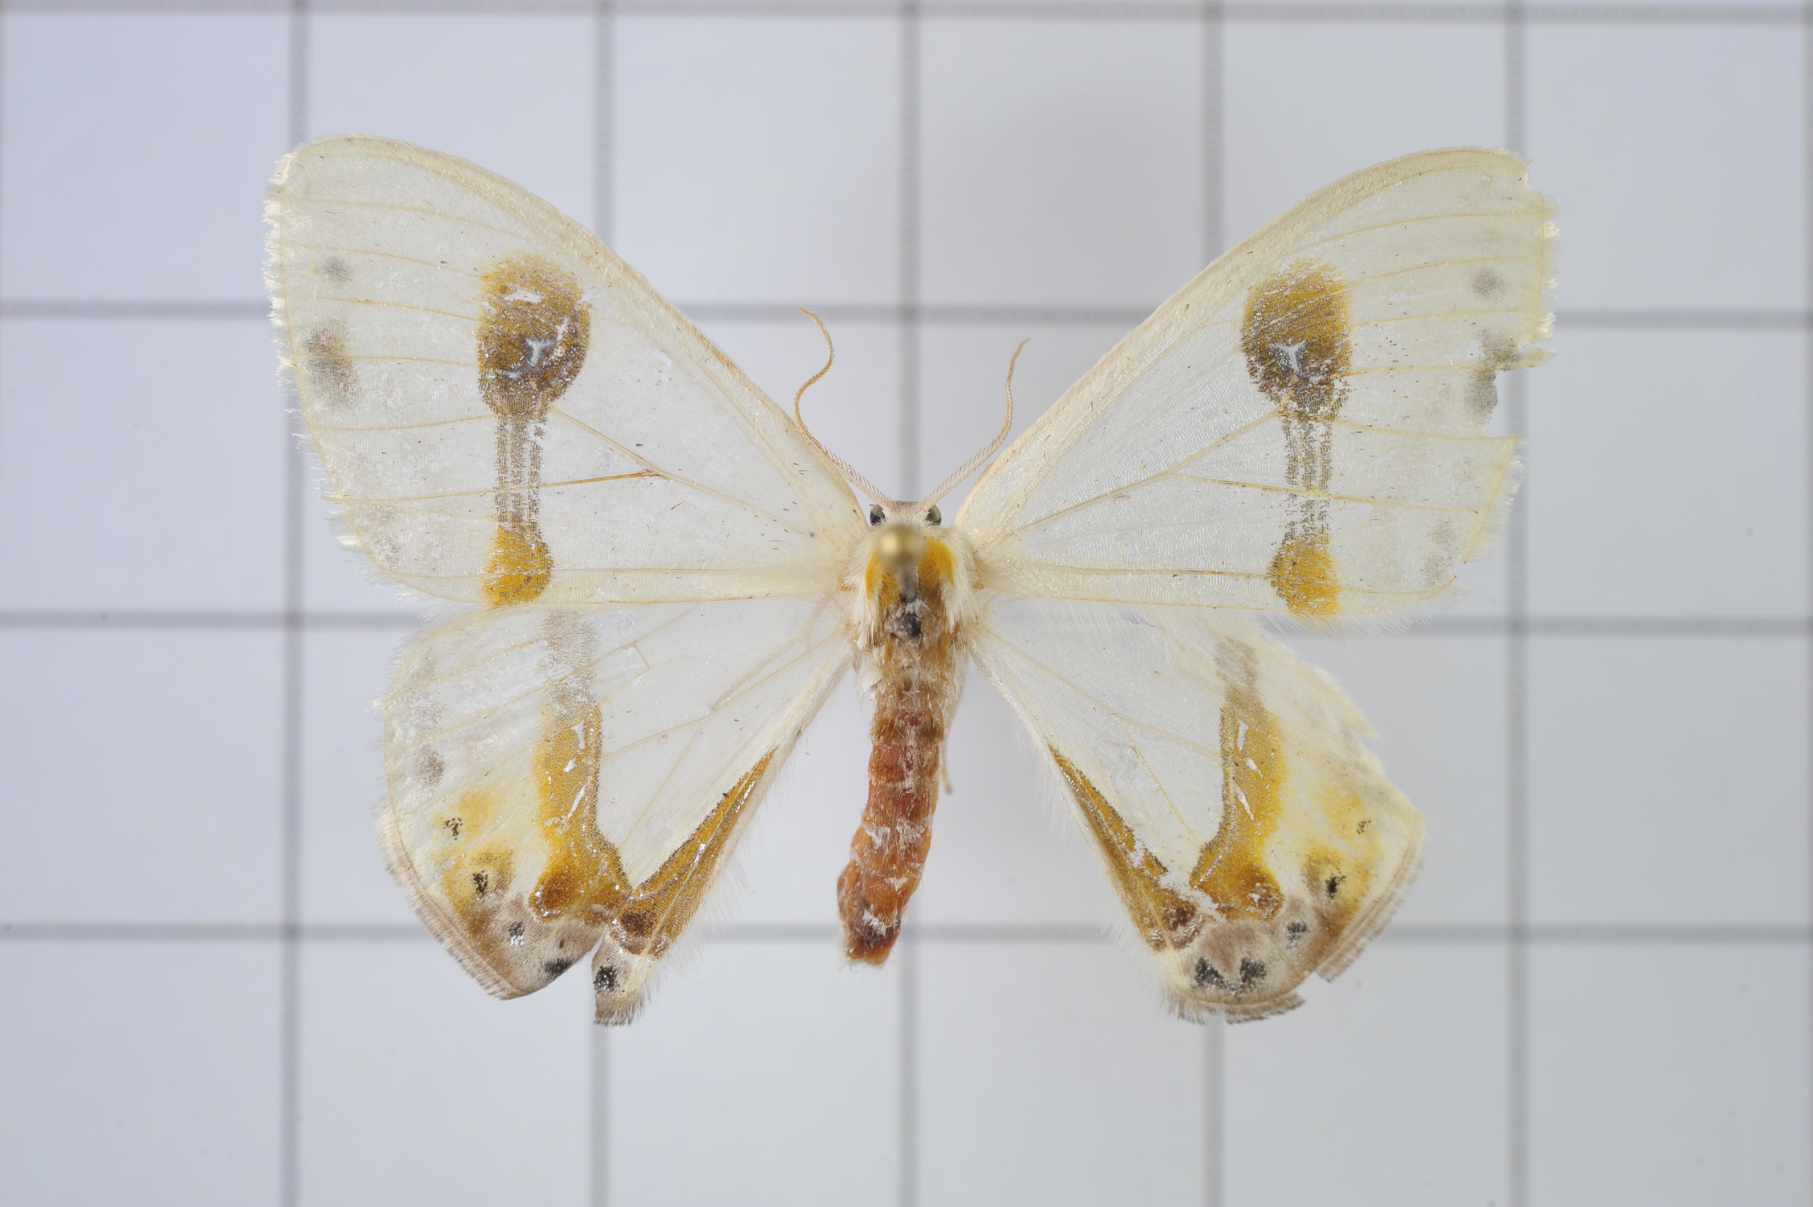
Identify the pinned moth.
Macrocilix mysticata flavotincta
